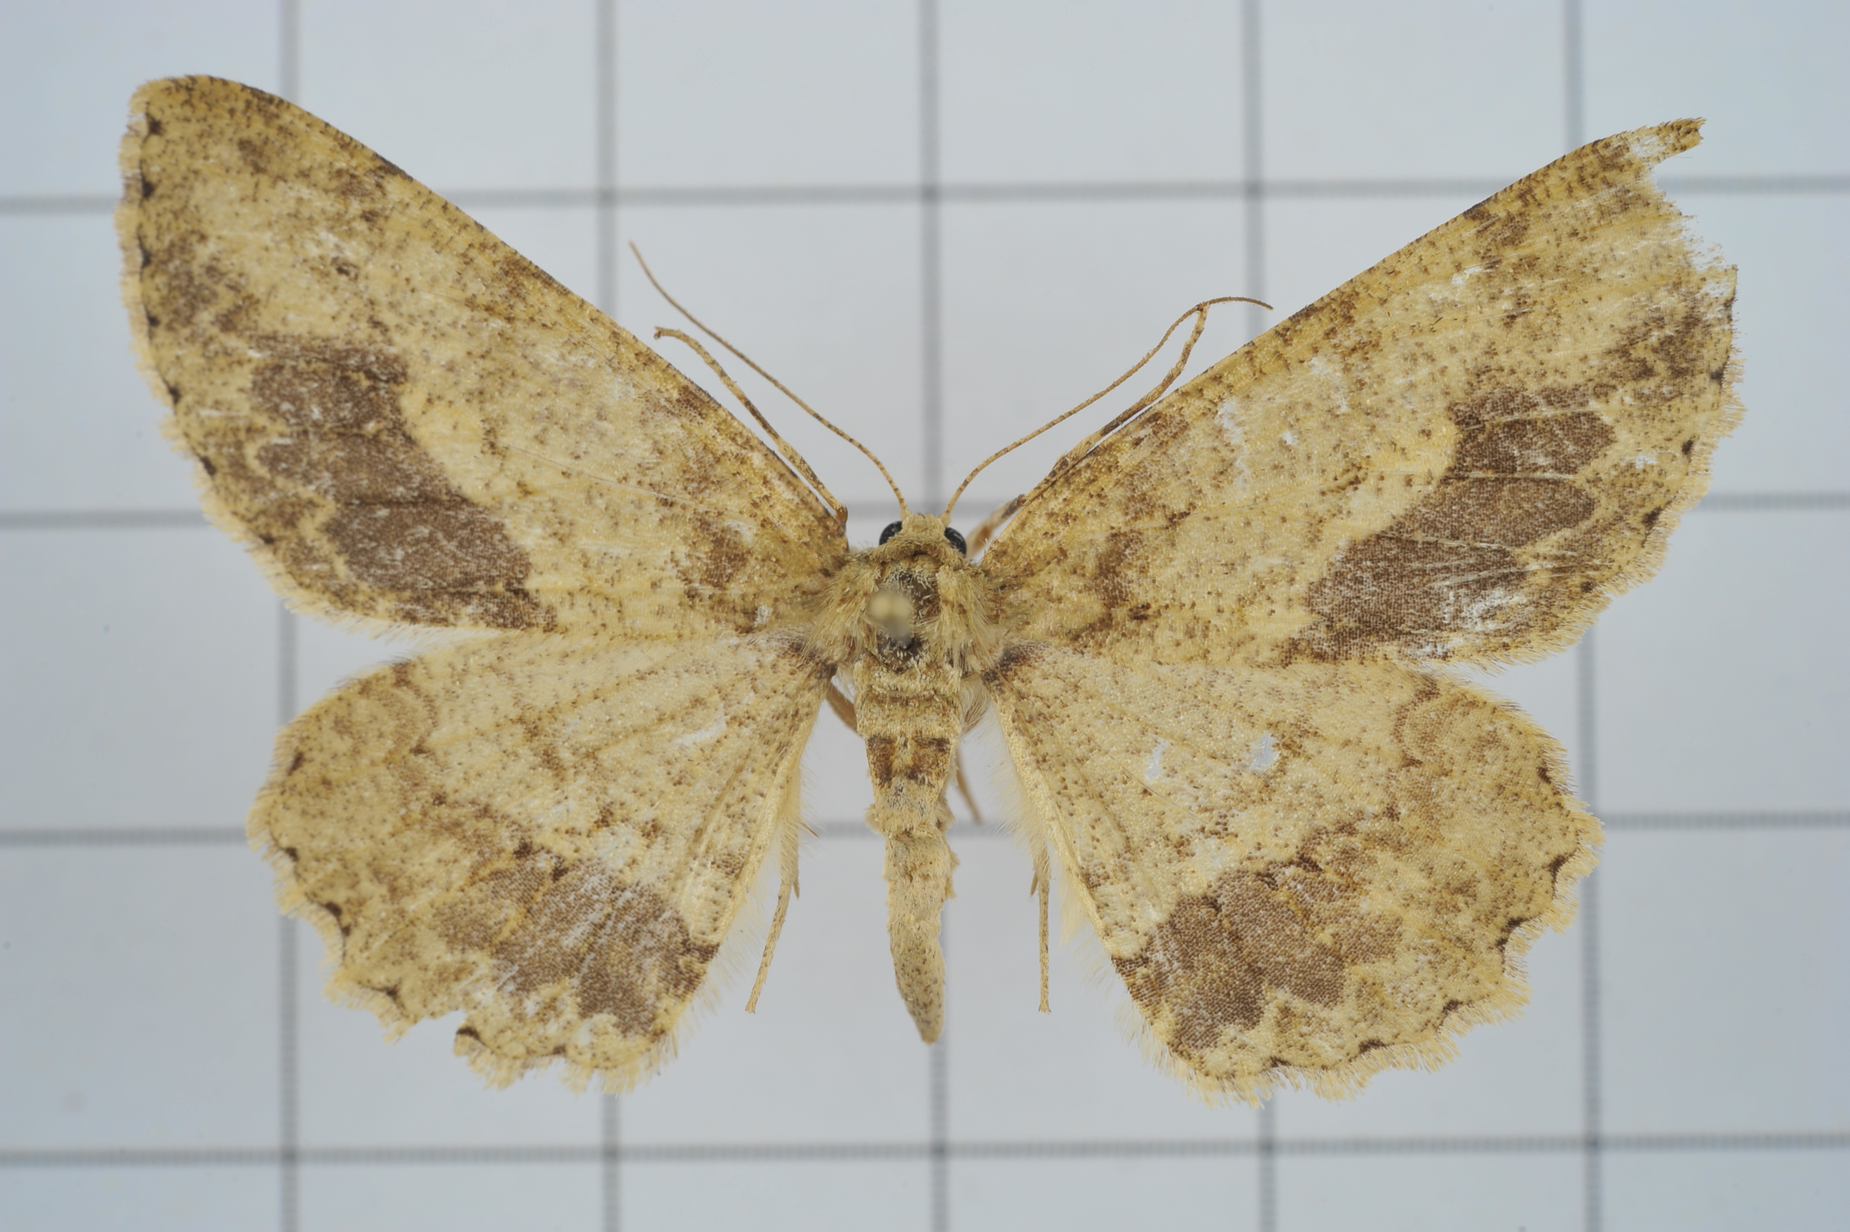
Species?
Ectropis bhurmitra
